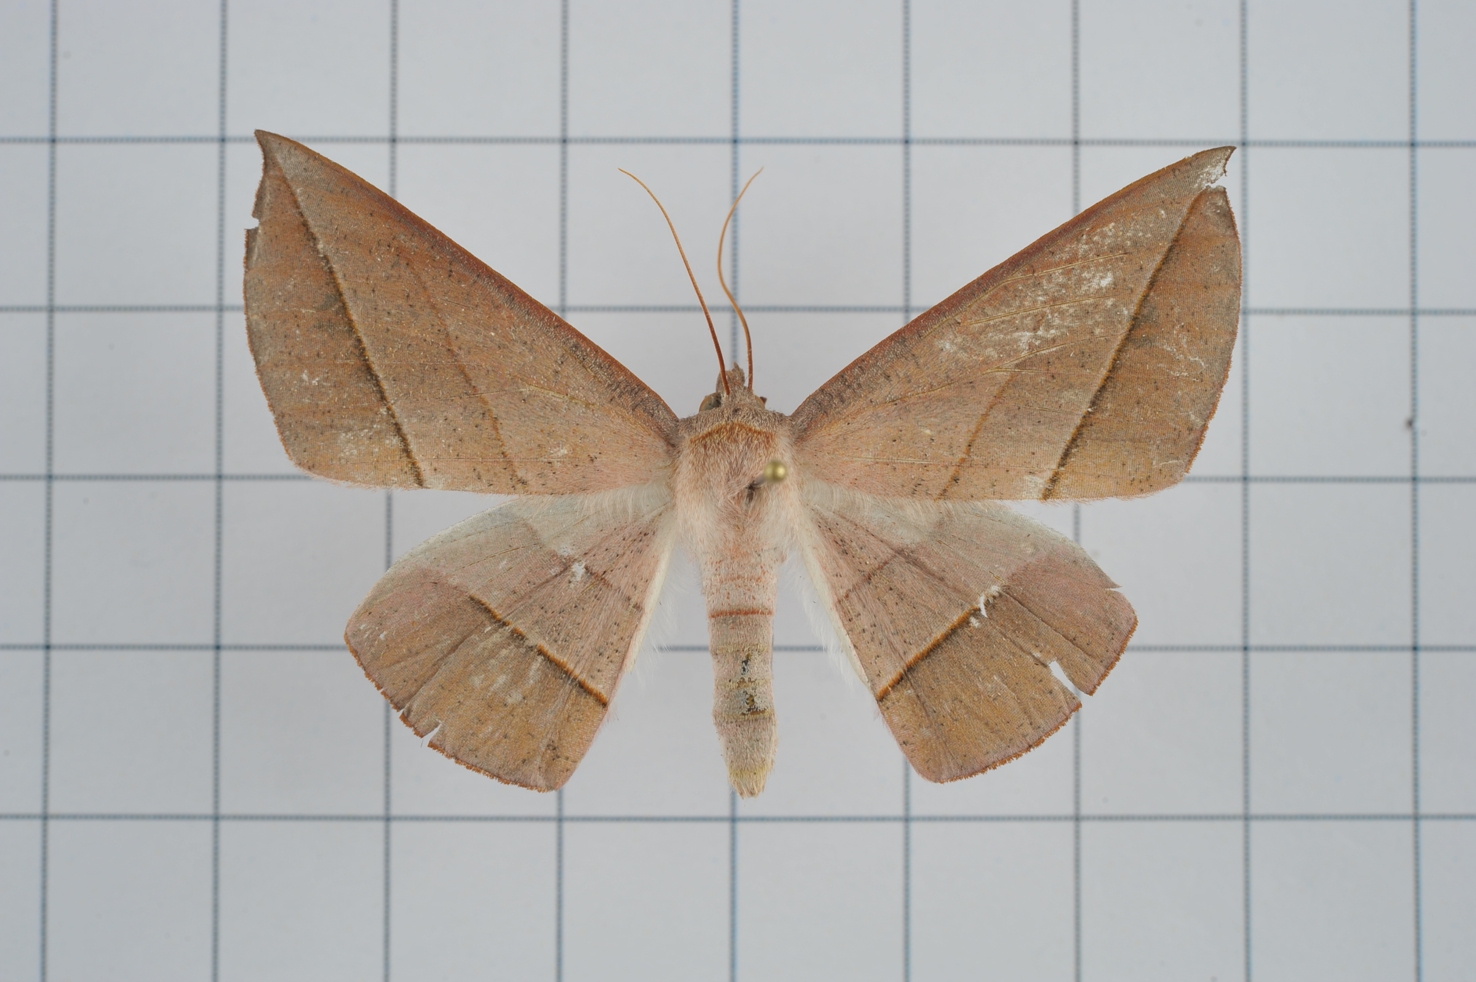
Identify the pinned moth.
Sarcinodes carnearia
